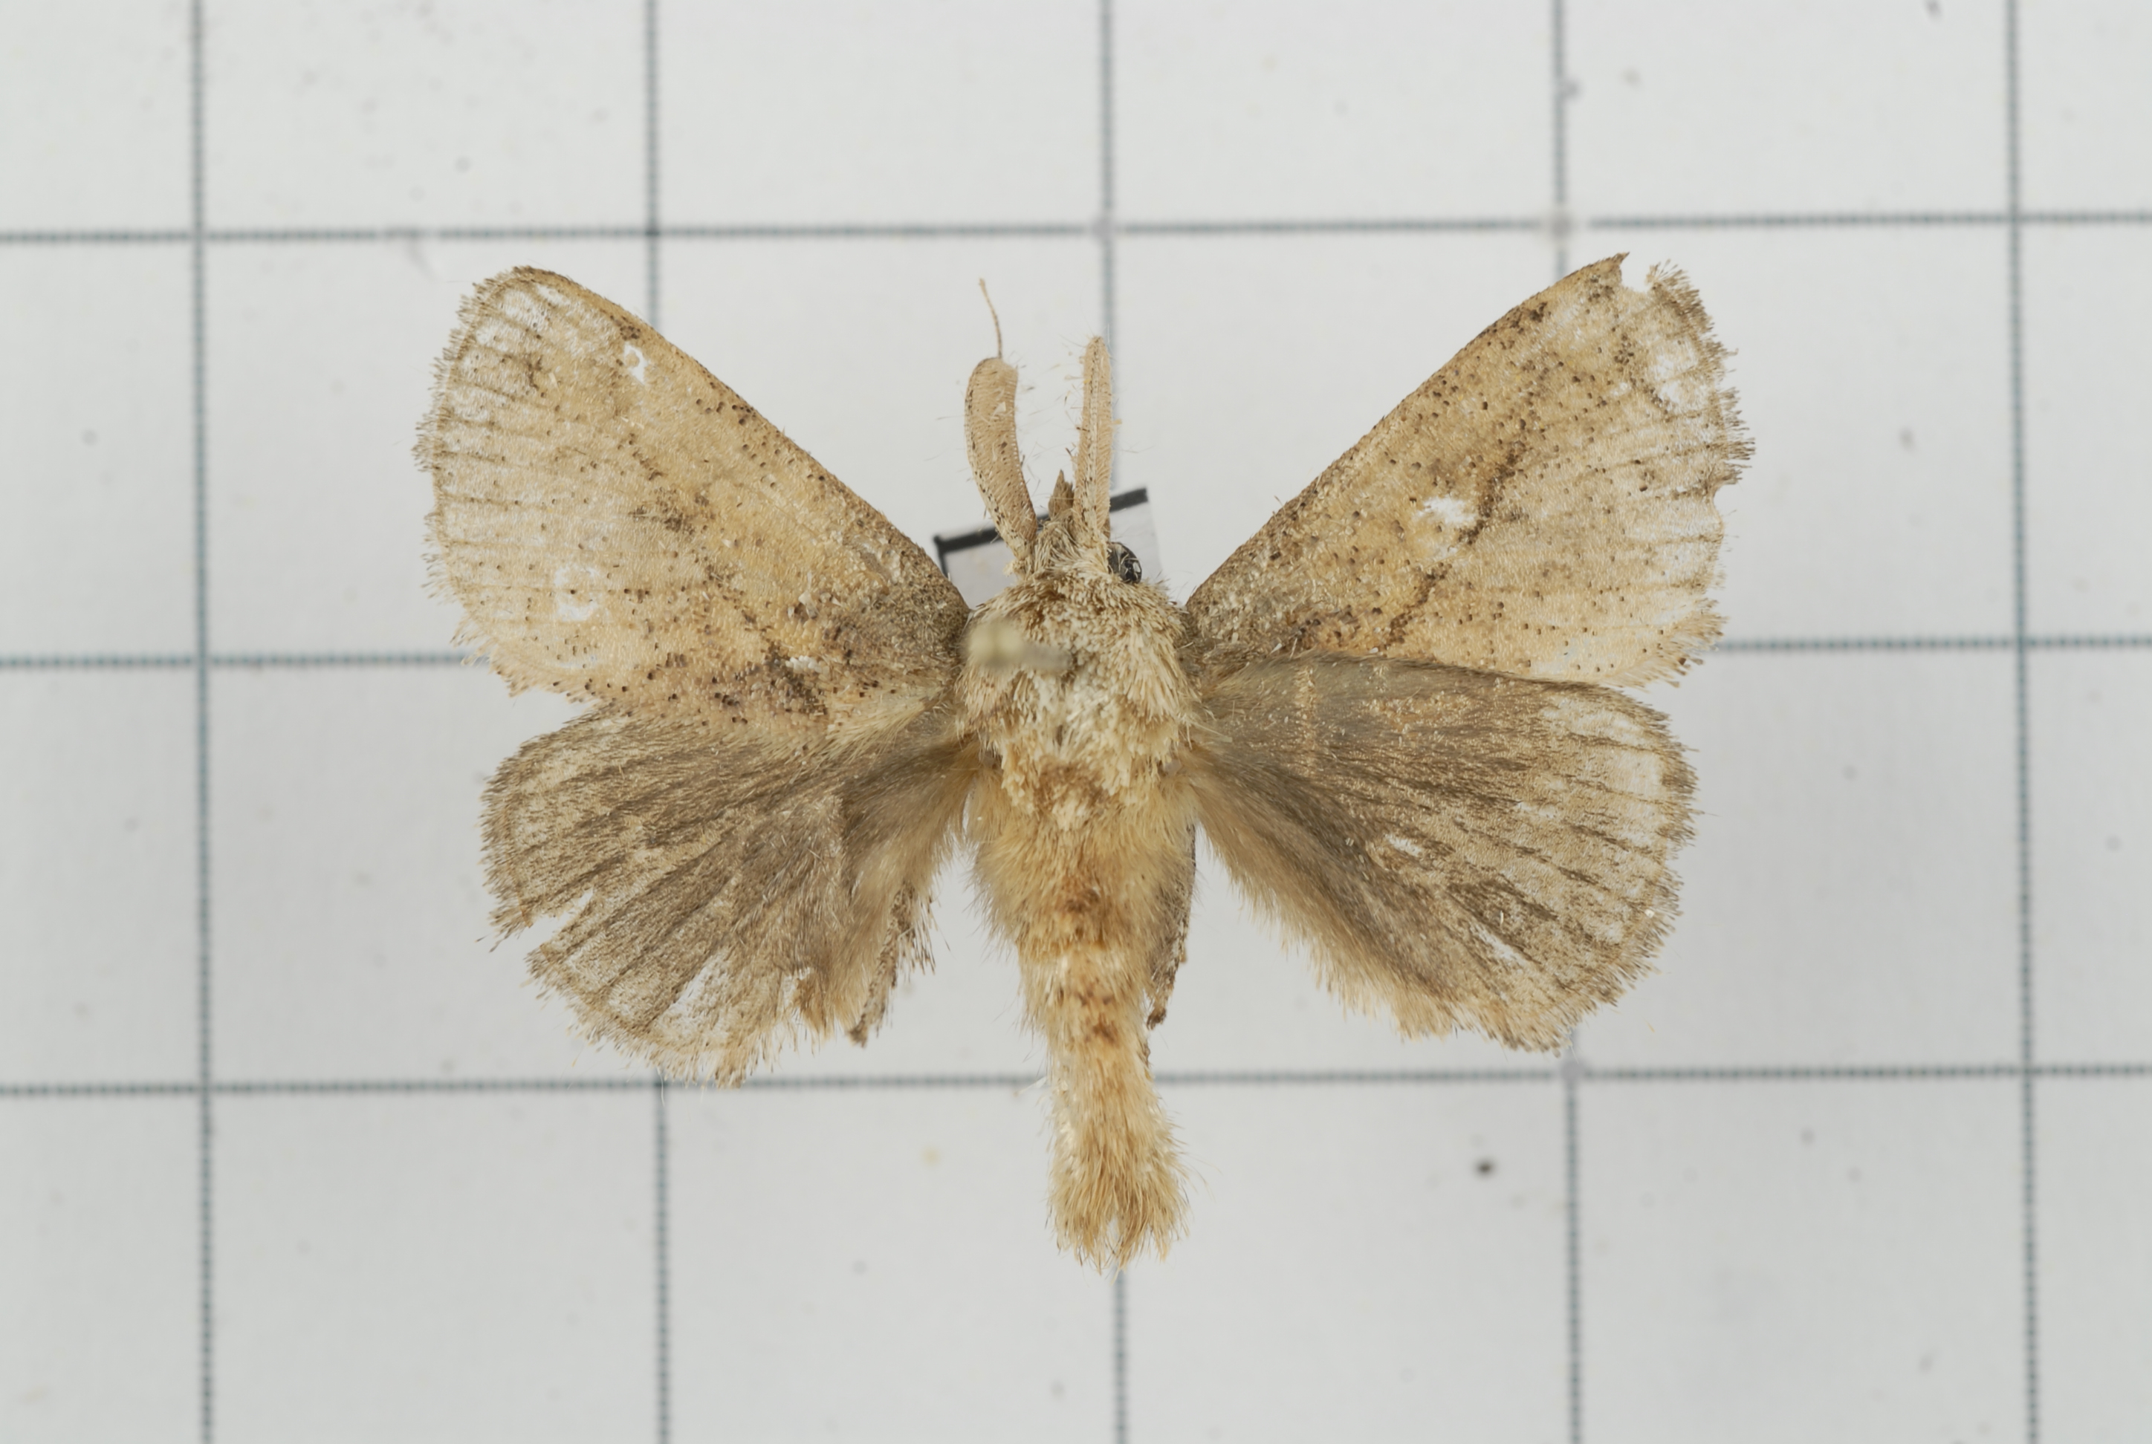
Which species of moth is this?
Susica sinensis
